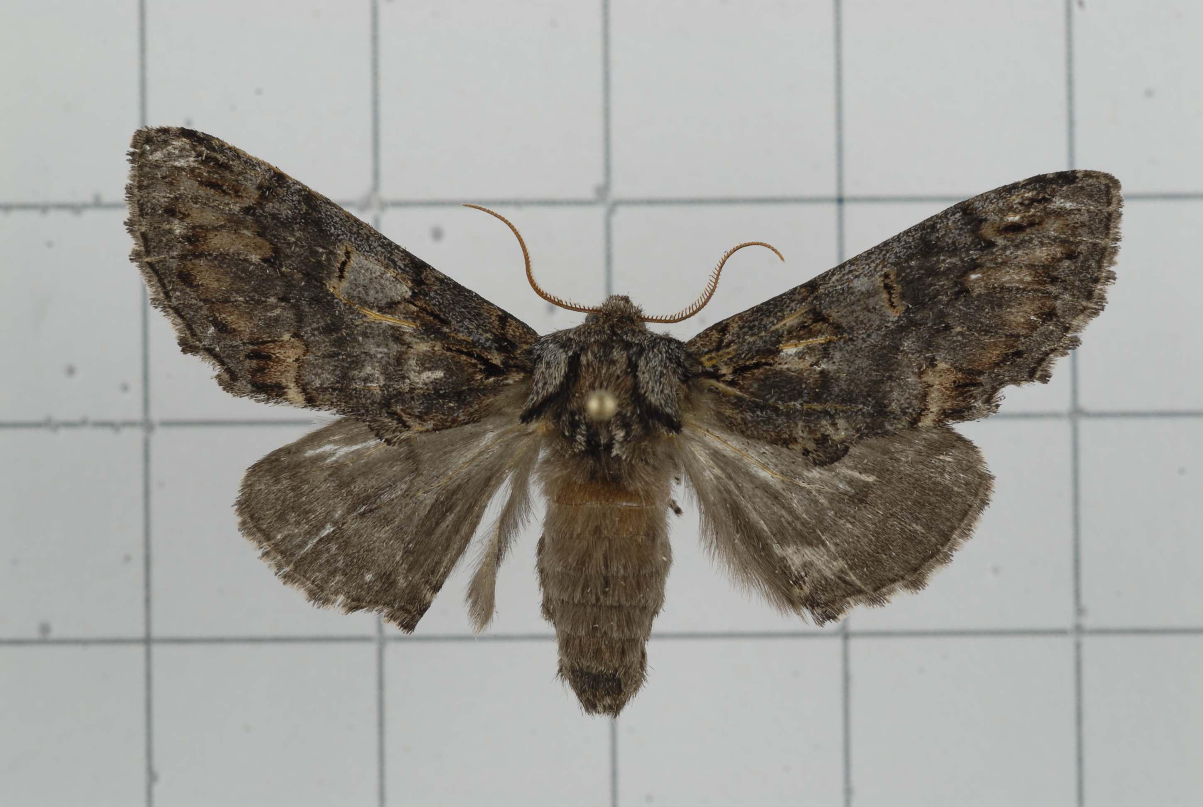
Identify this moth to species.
Notodonta griseotincta
